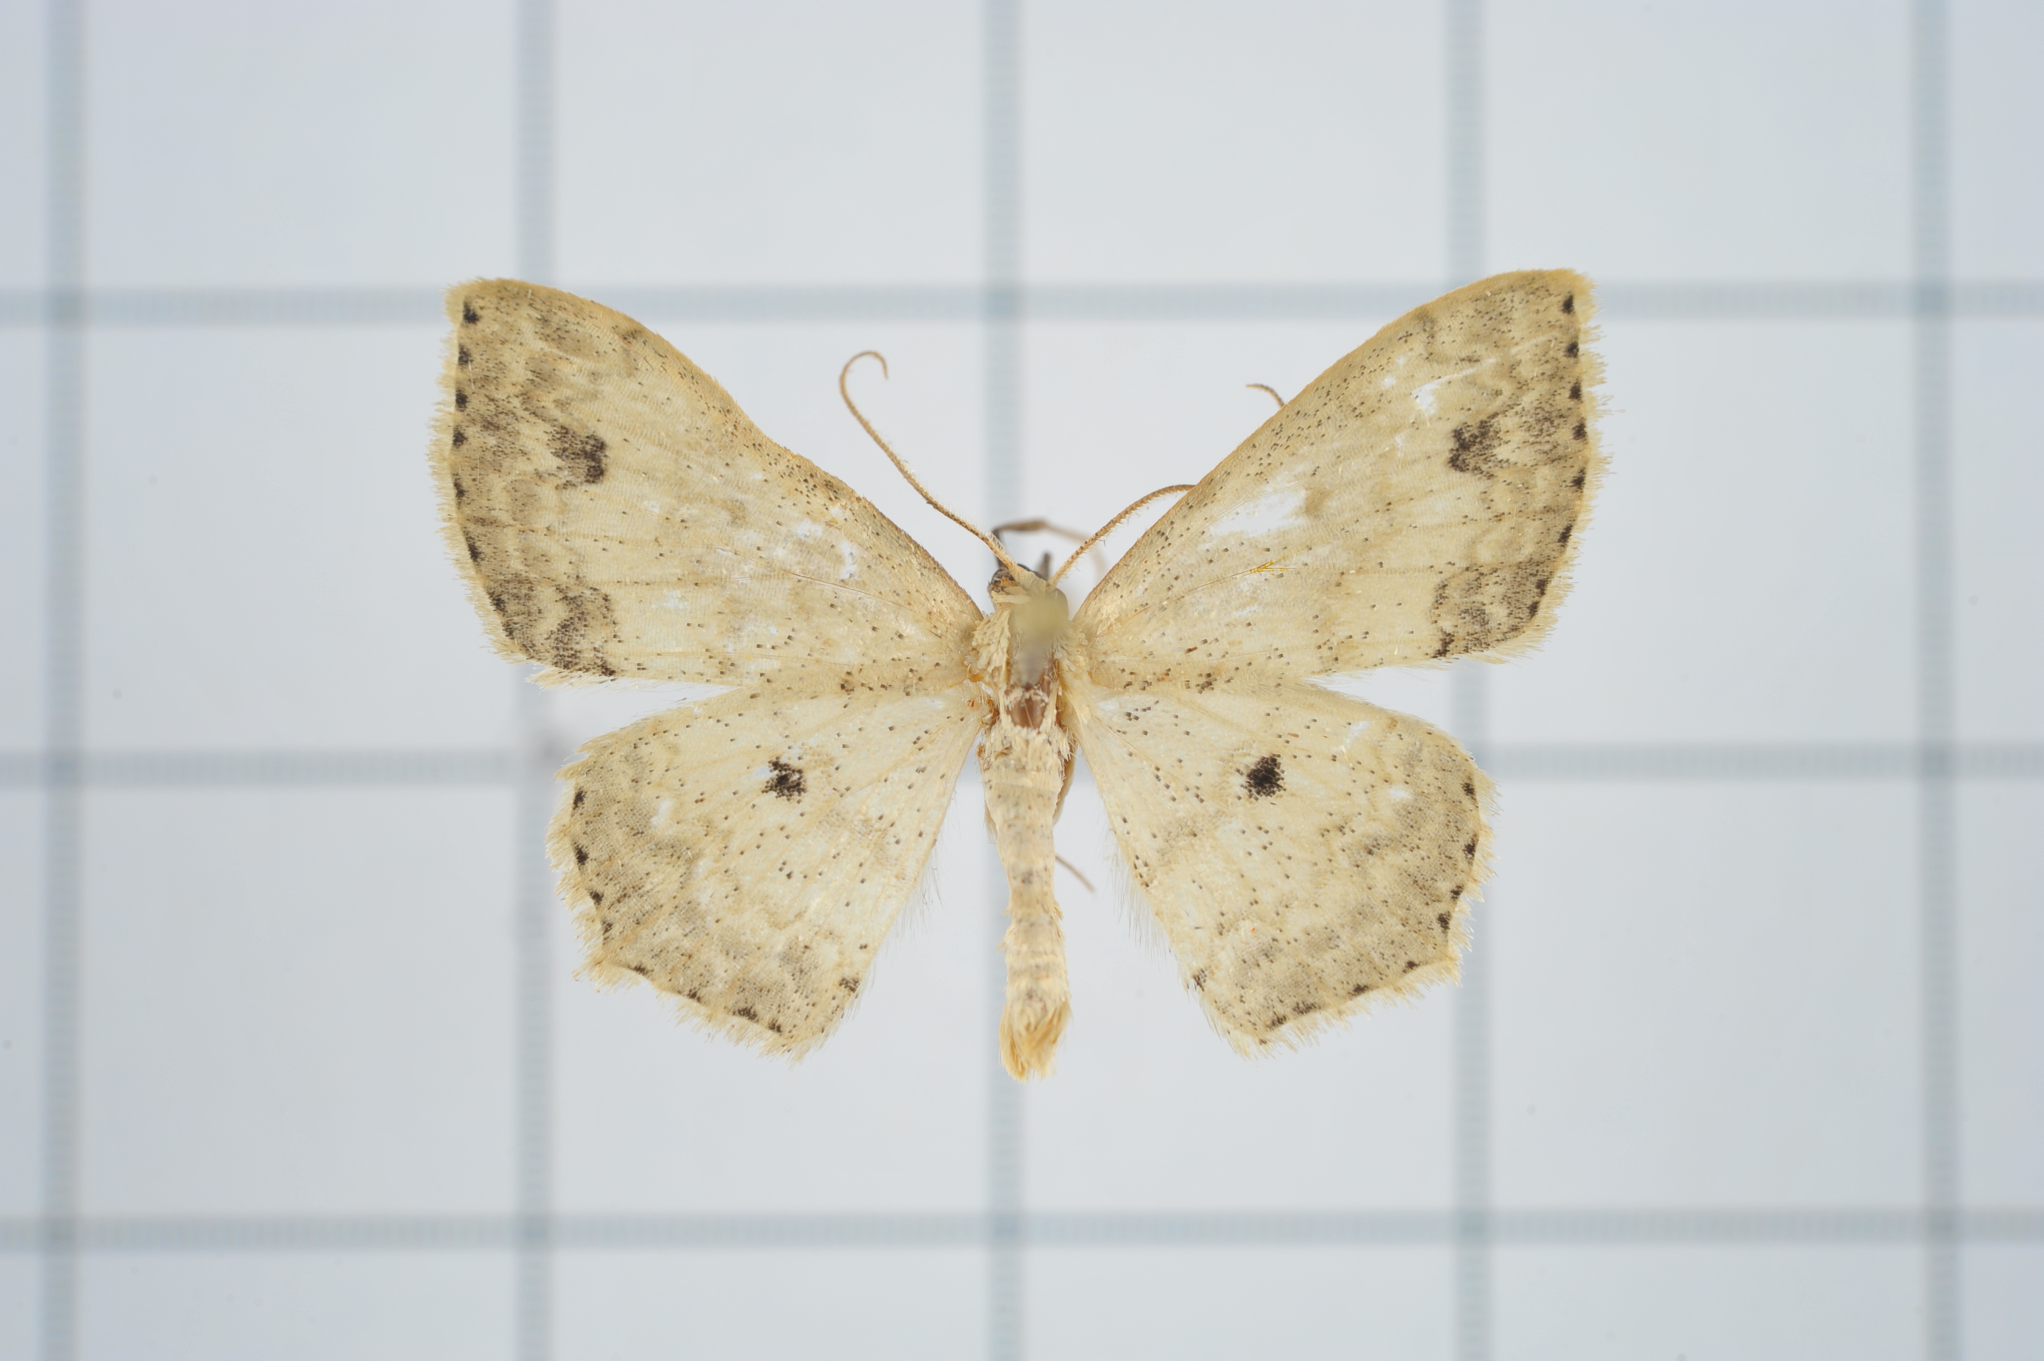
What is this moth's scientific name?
Scopula punctatissima
